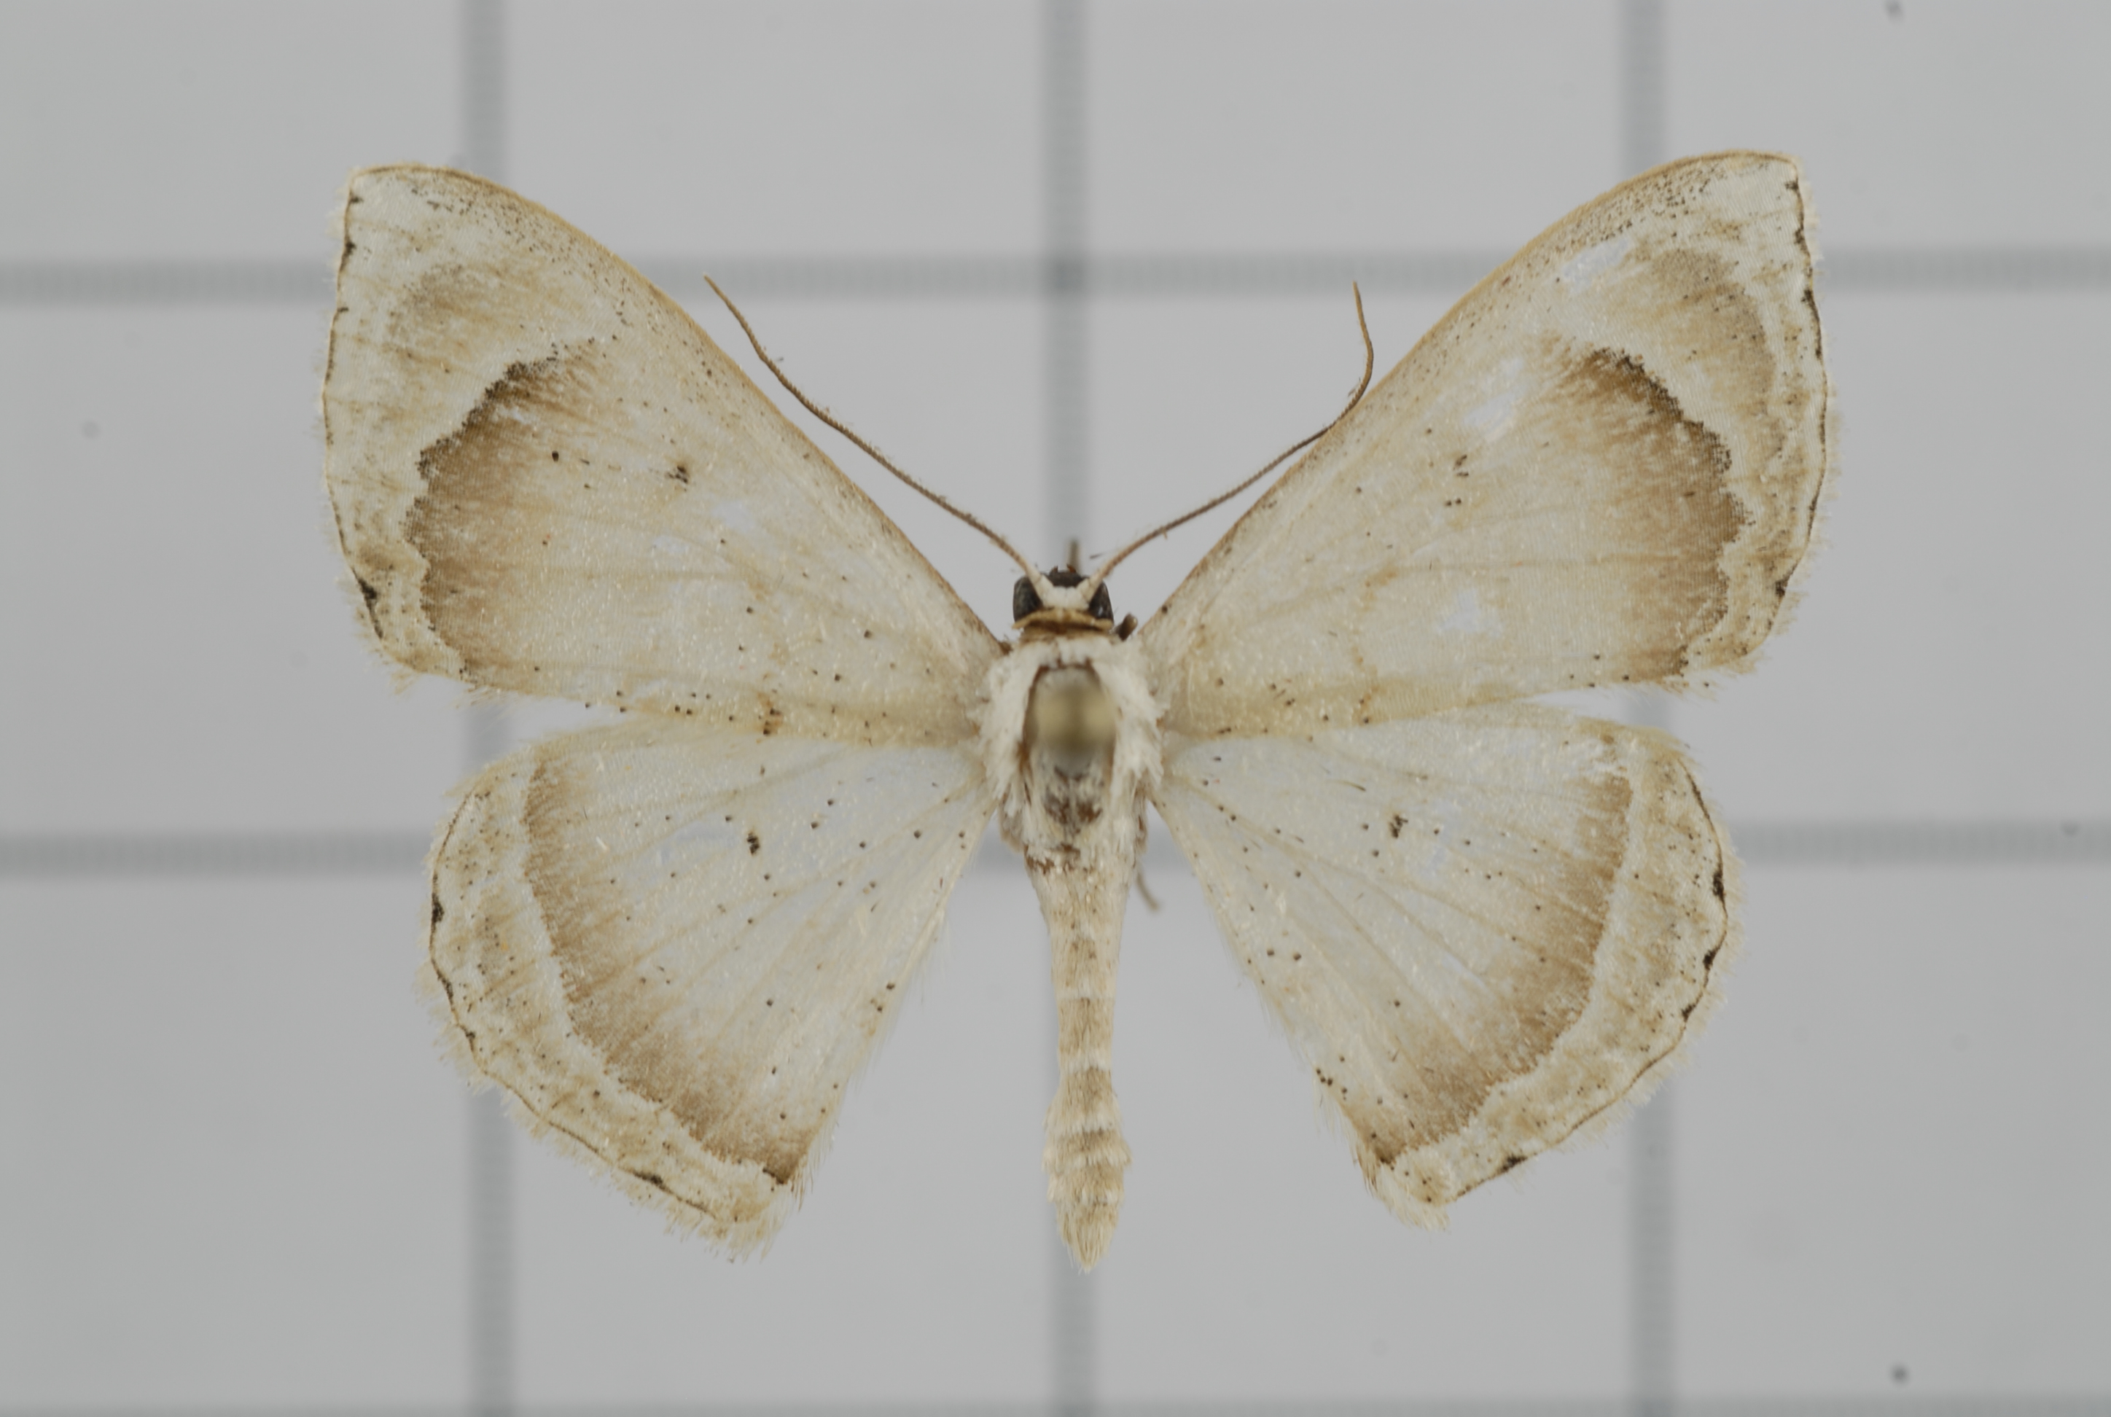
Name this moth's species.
Somatina rosacea anaemica
